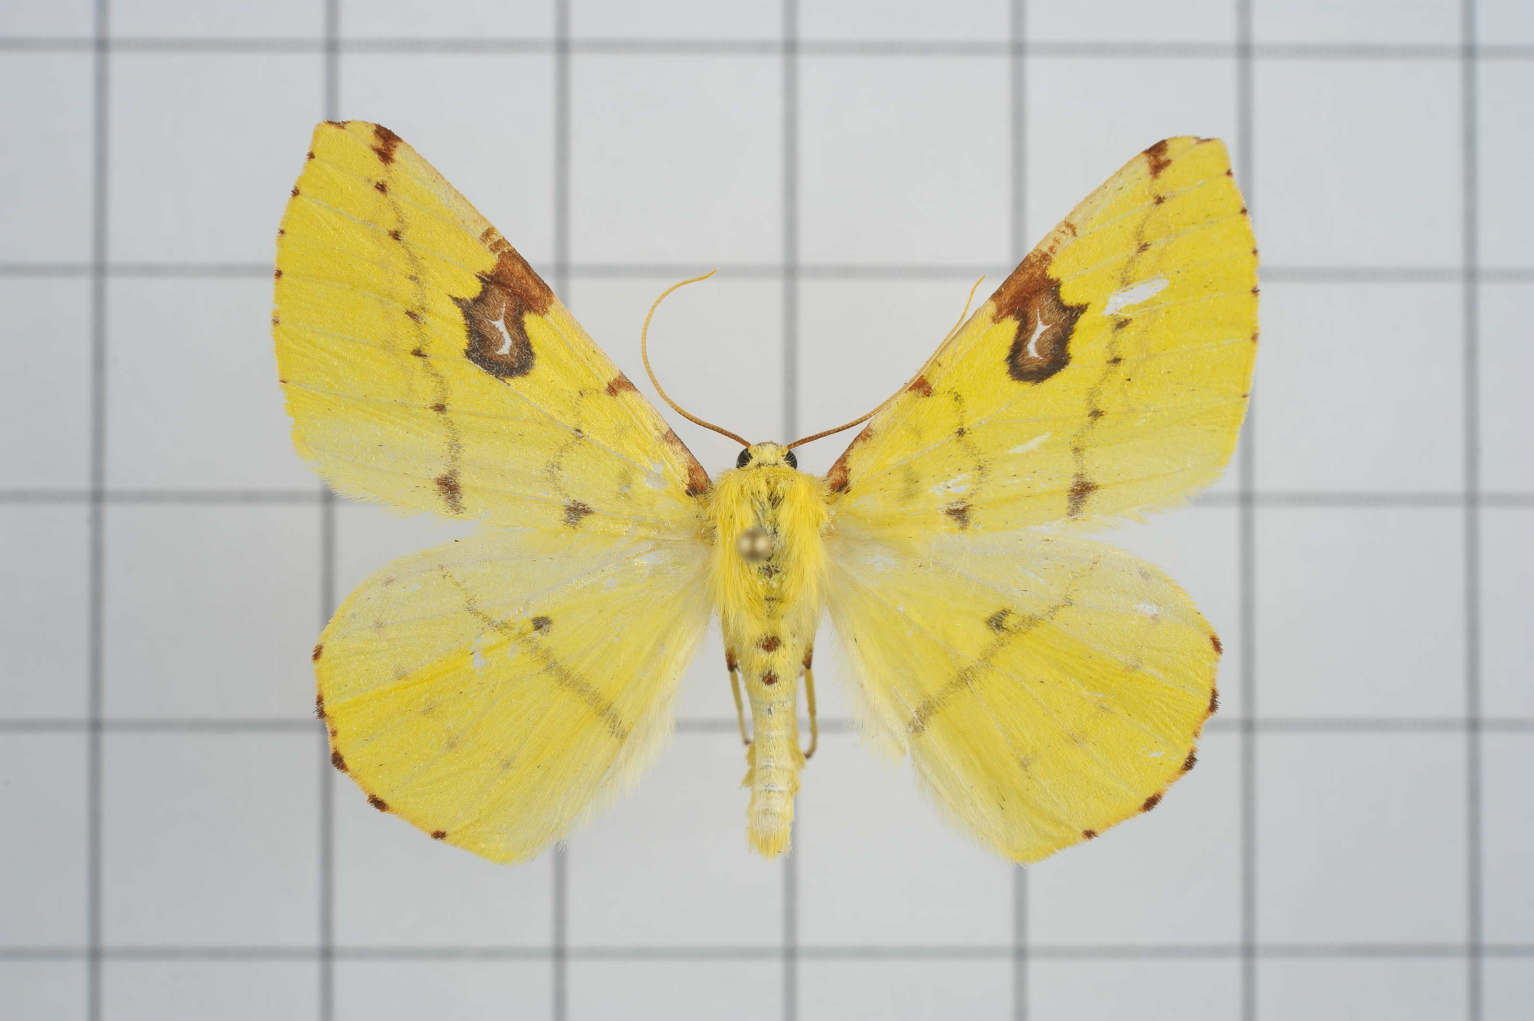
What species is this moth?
Opisthograptis punctilineata
